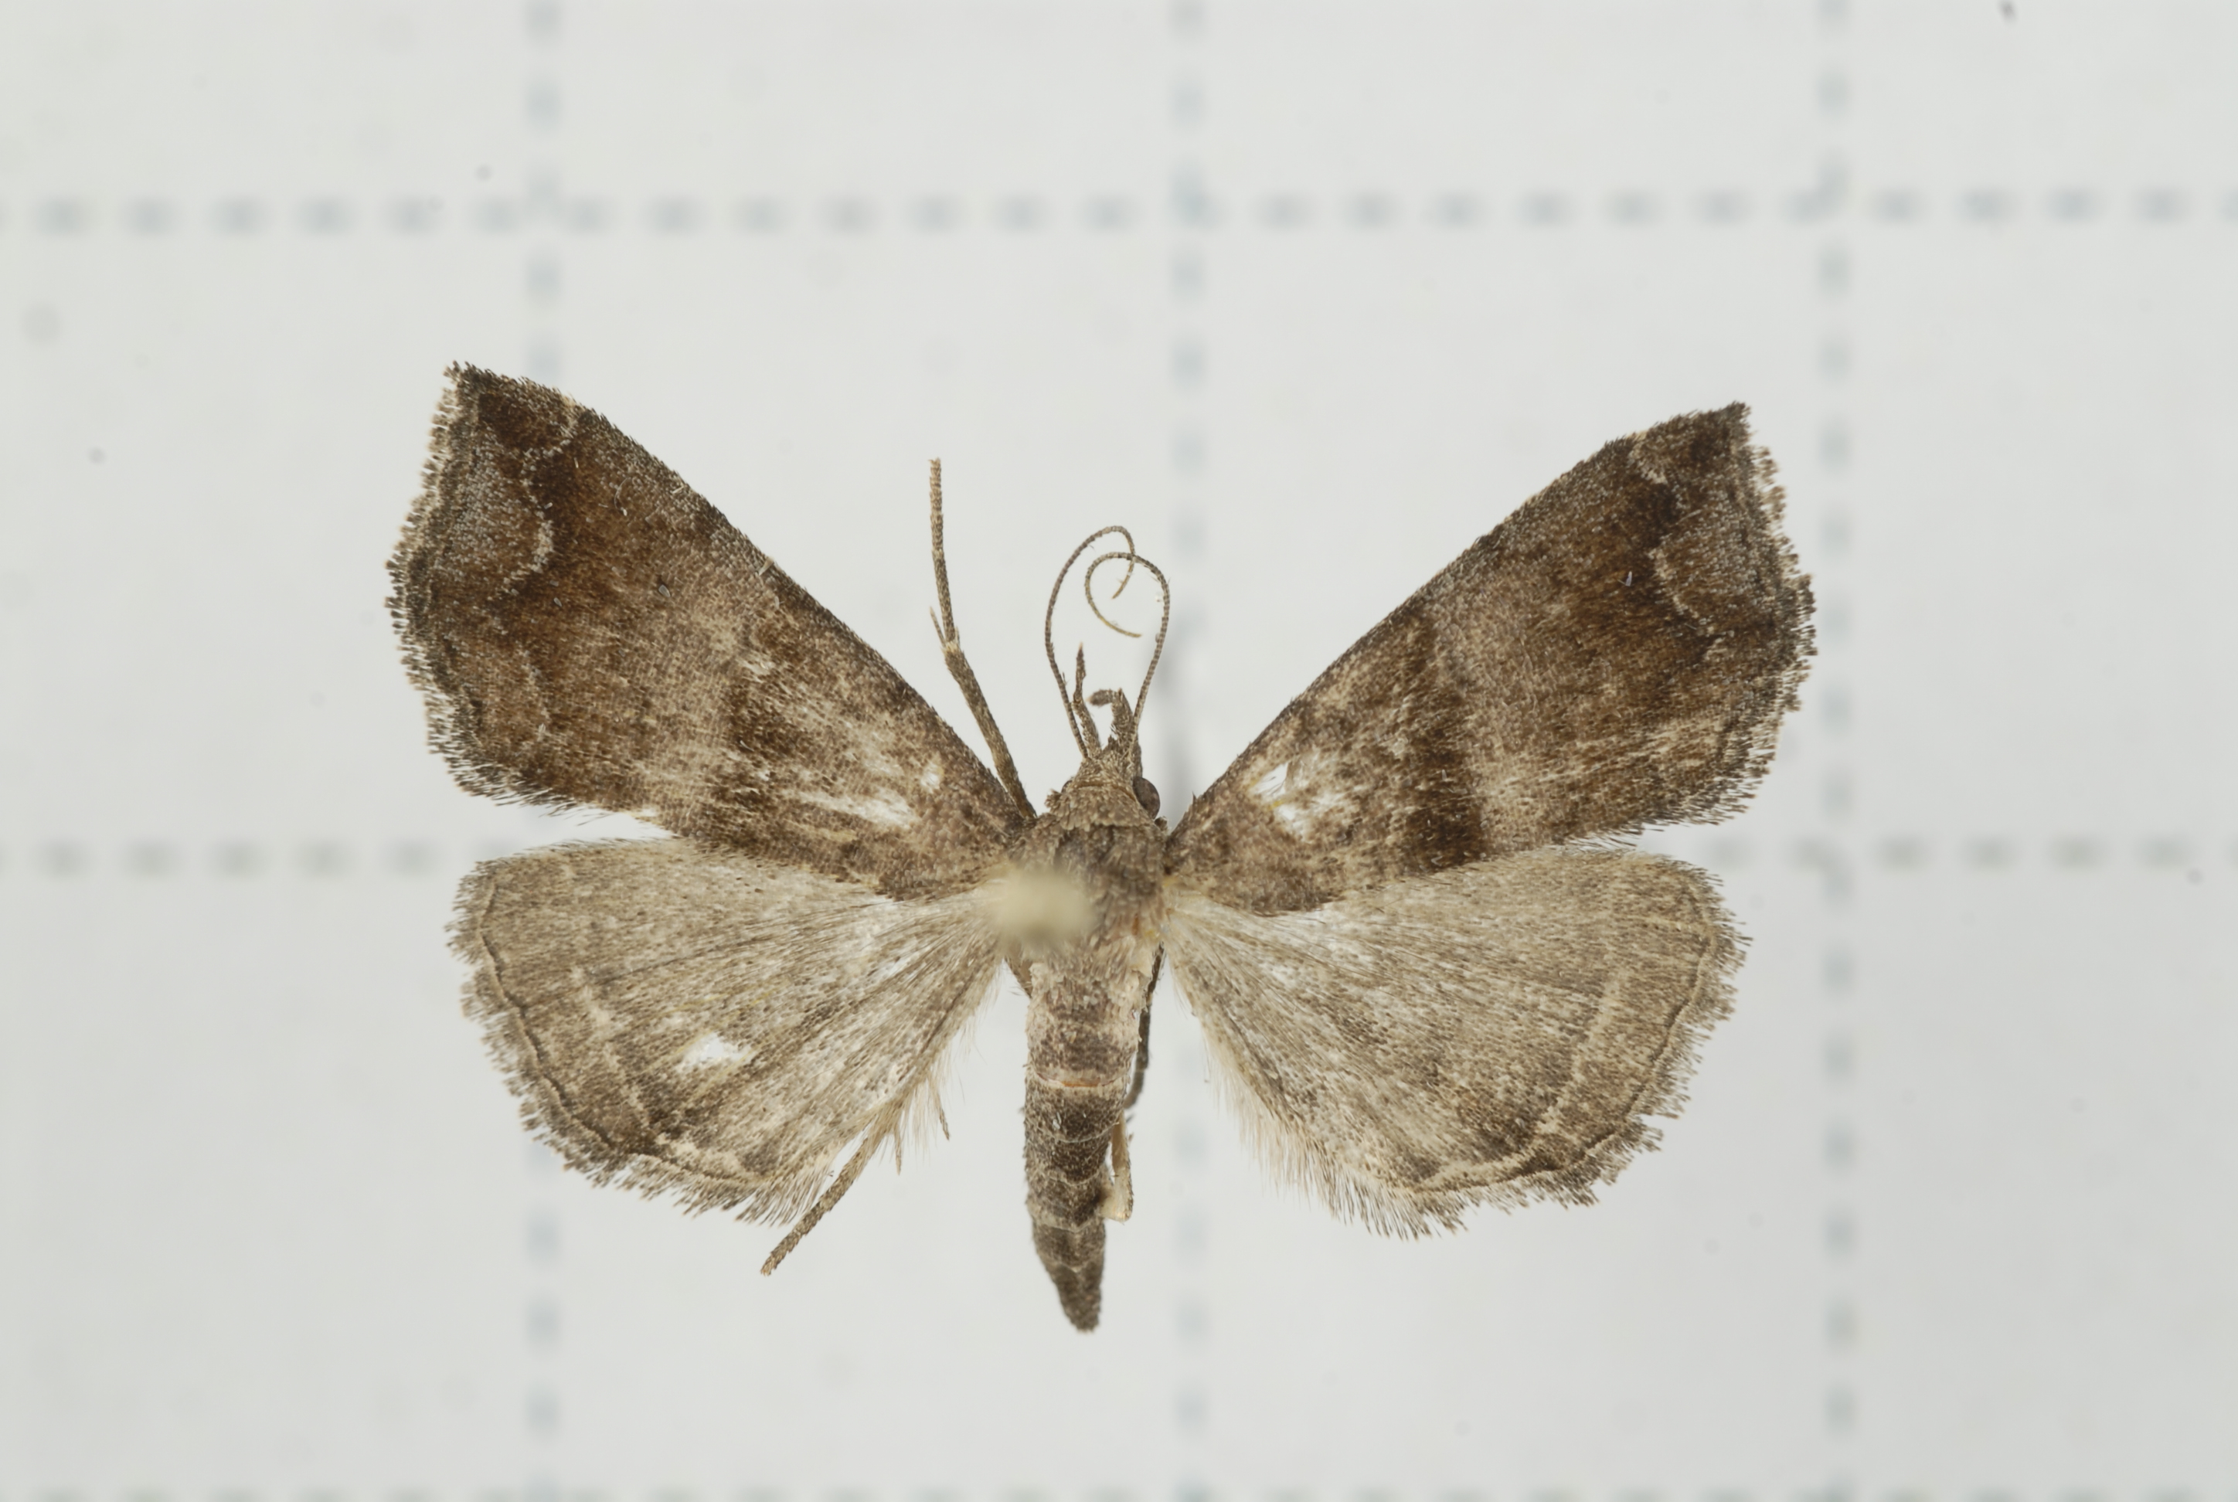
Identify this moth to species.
Hipoepa fractalis
